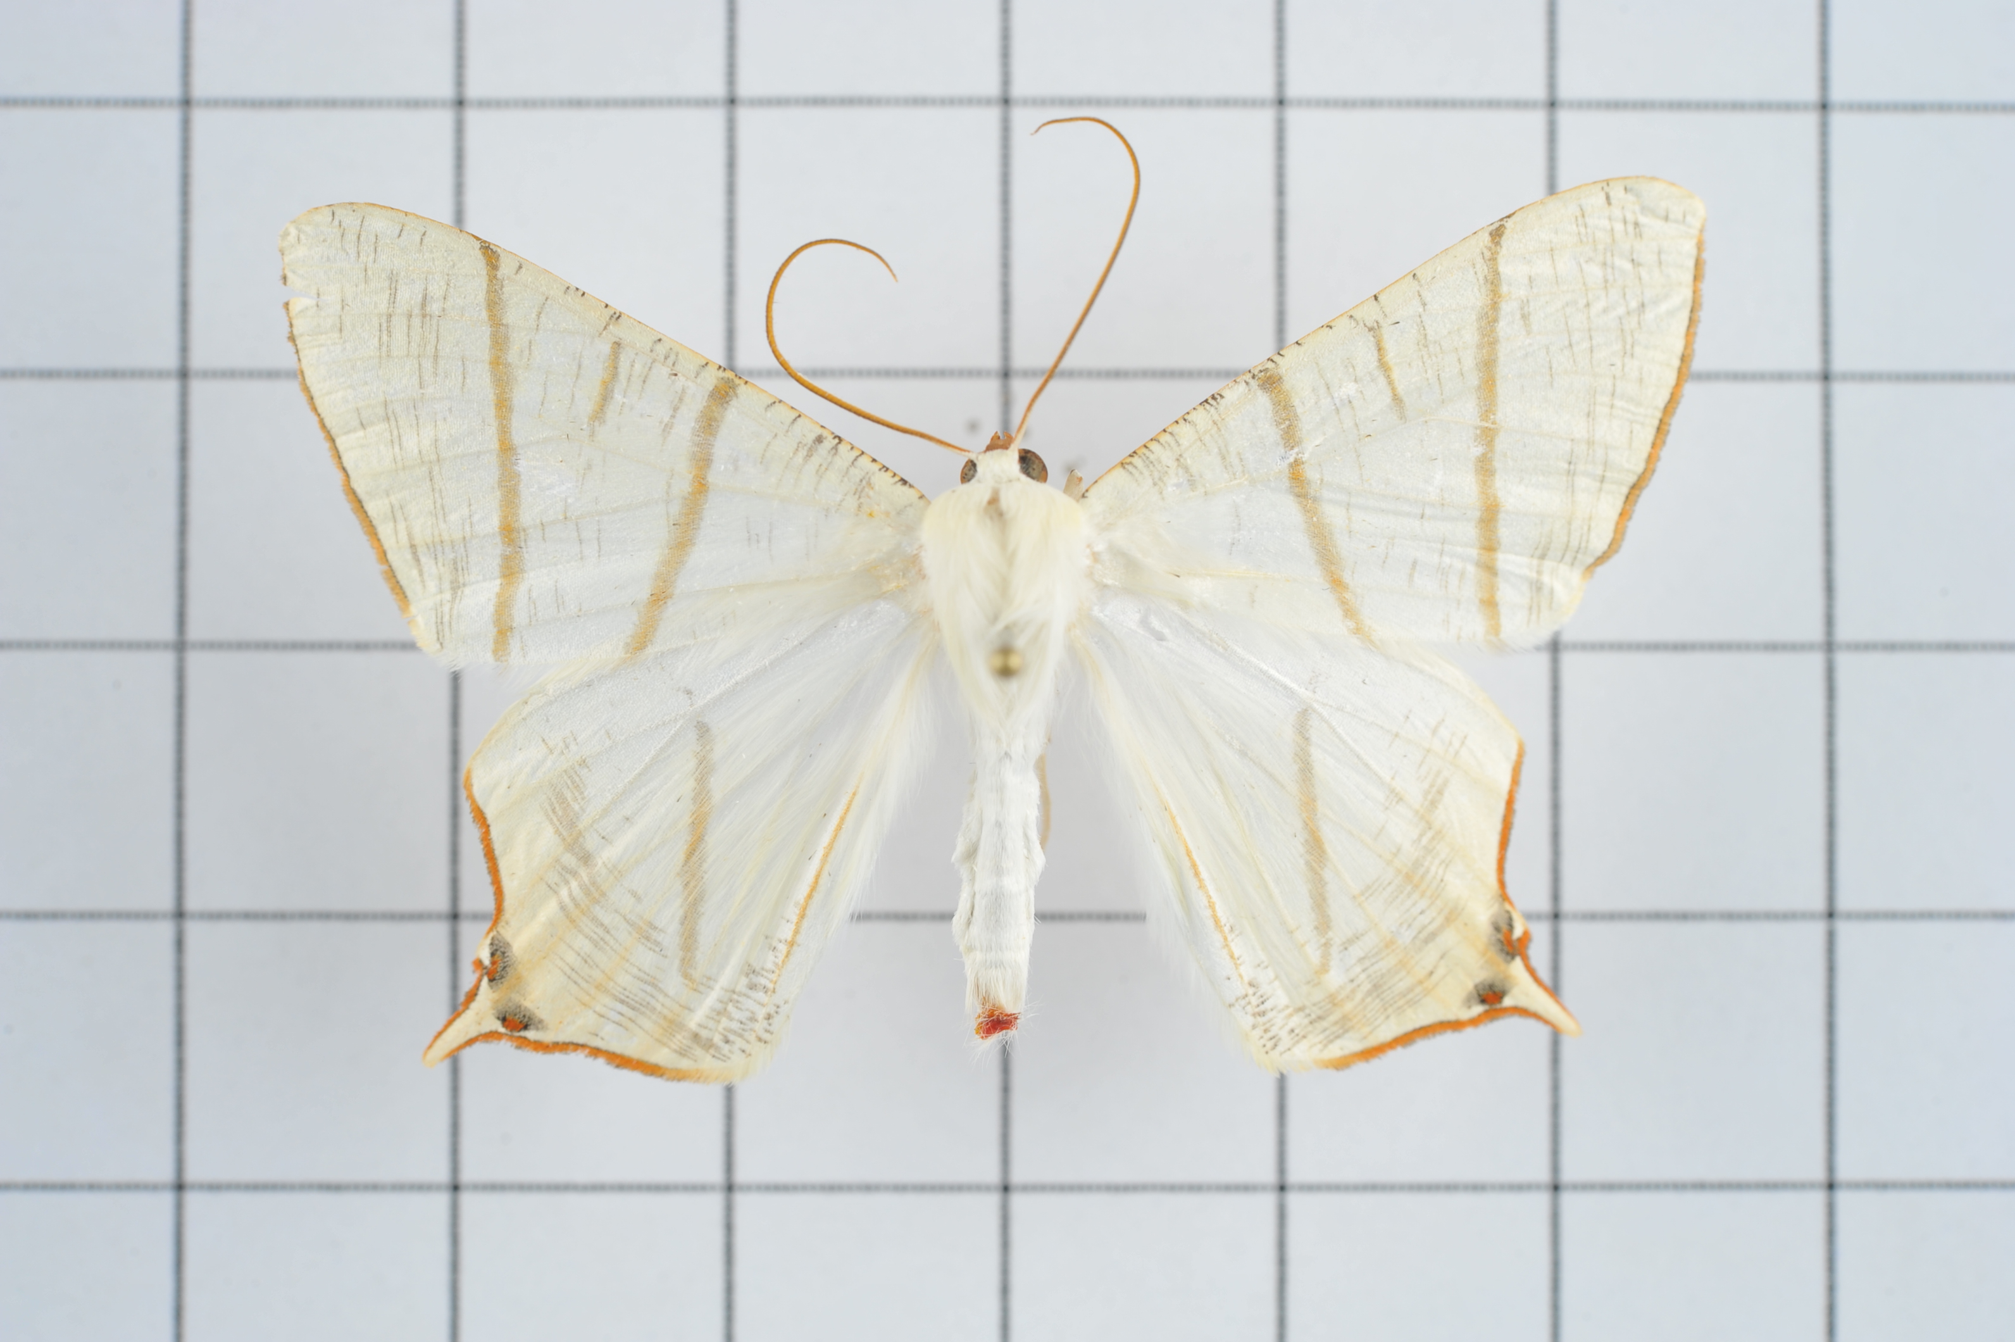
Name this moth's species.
Ourapteryx yerburii virescens
